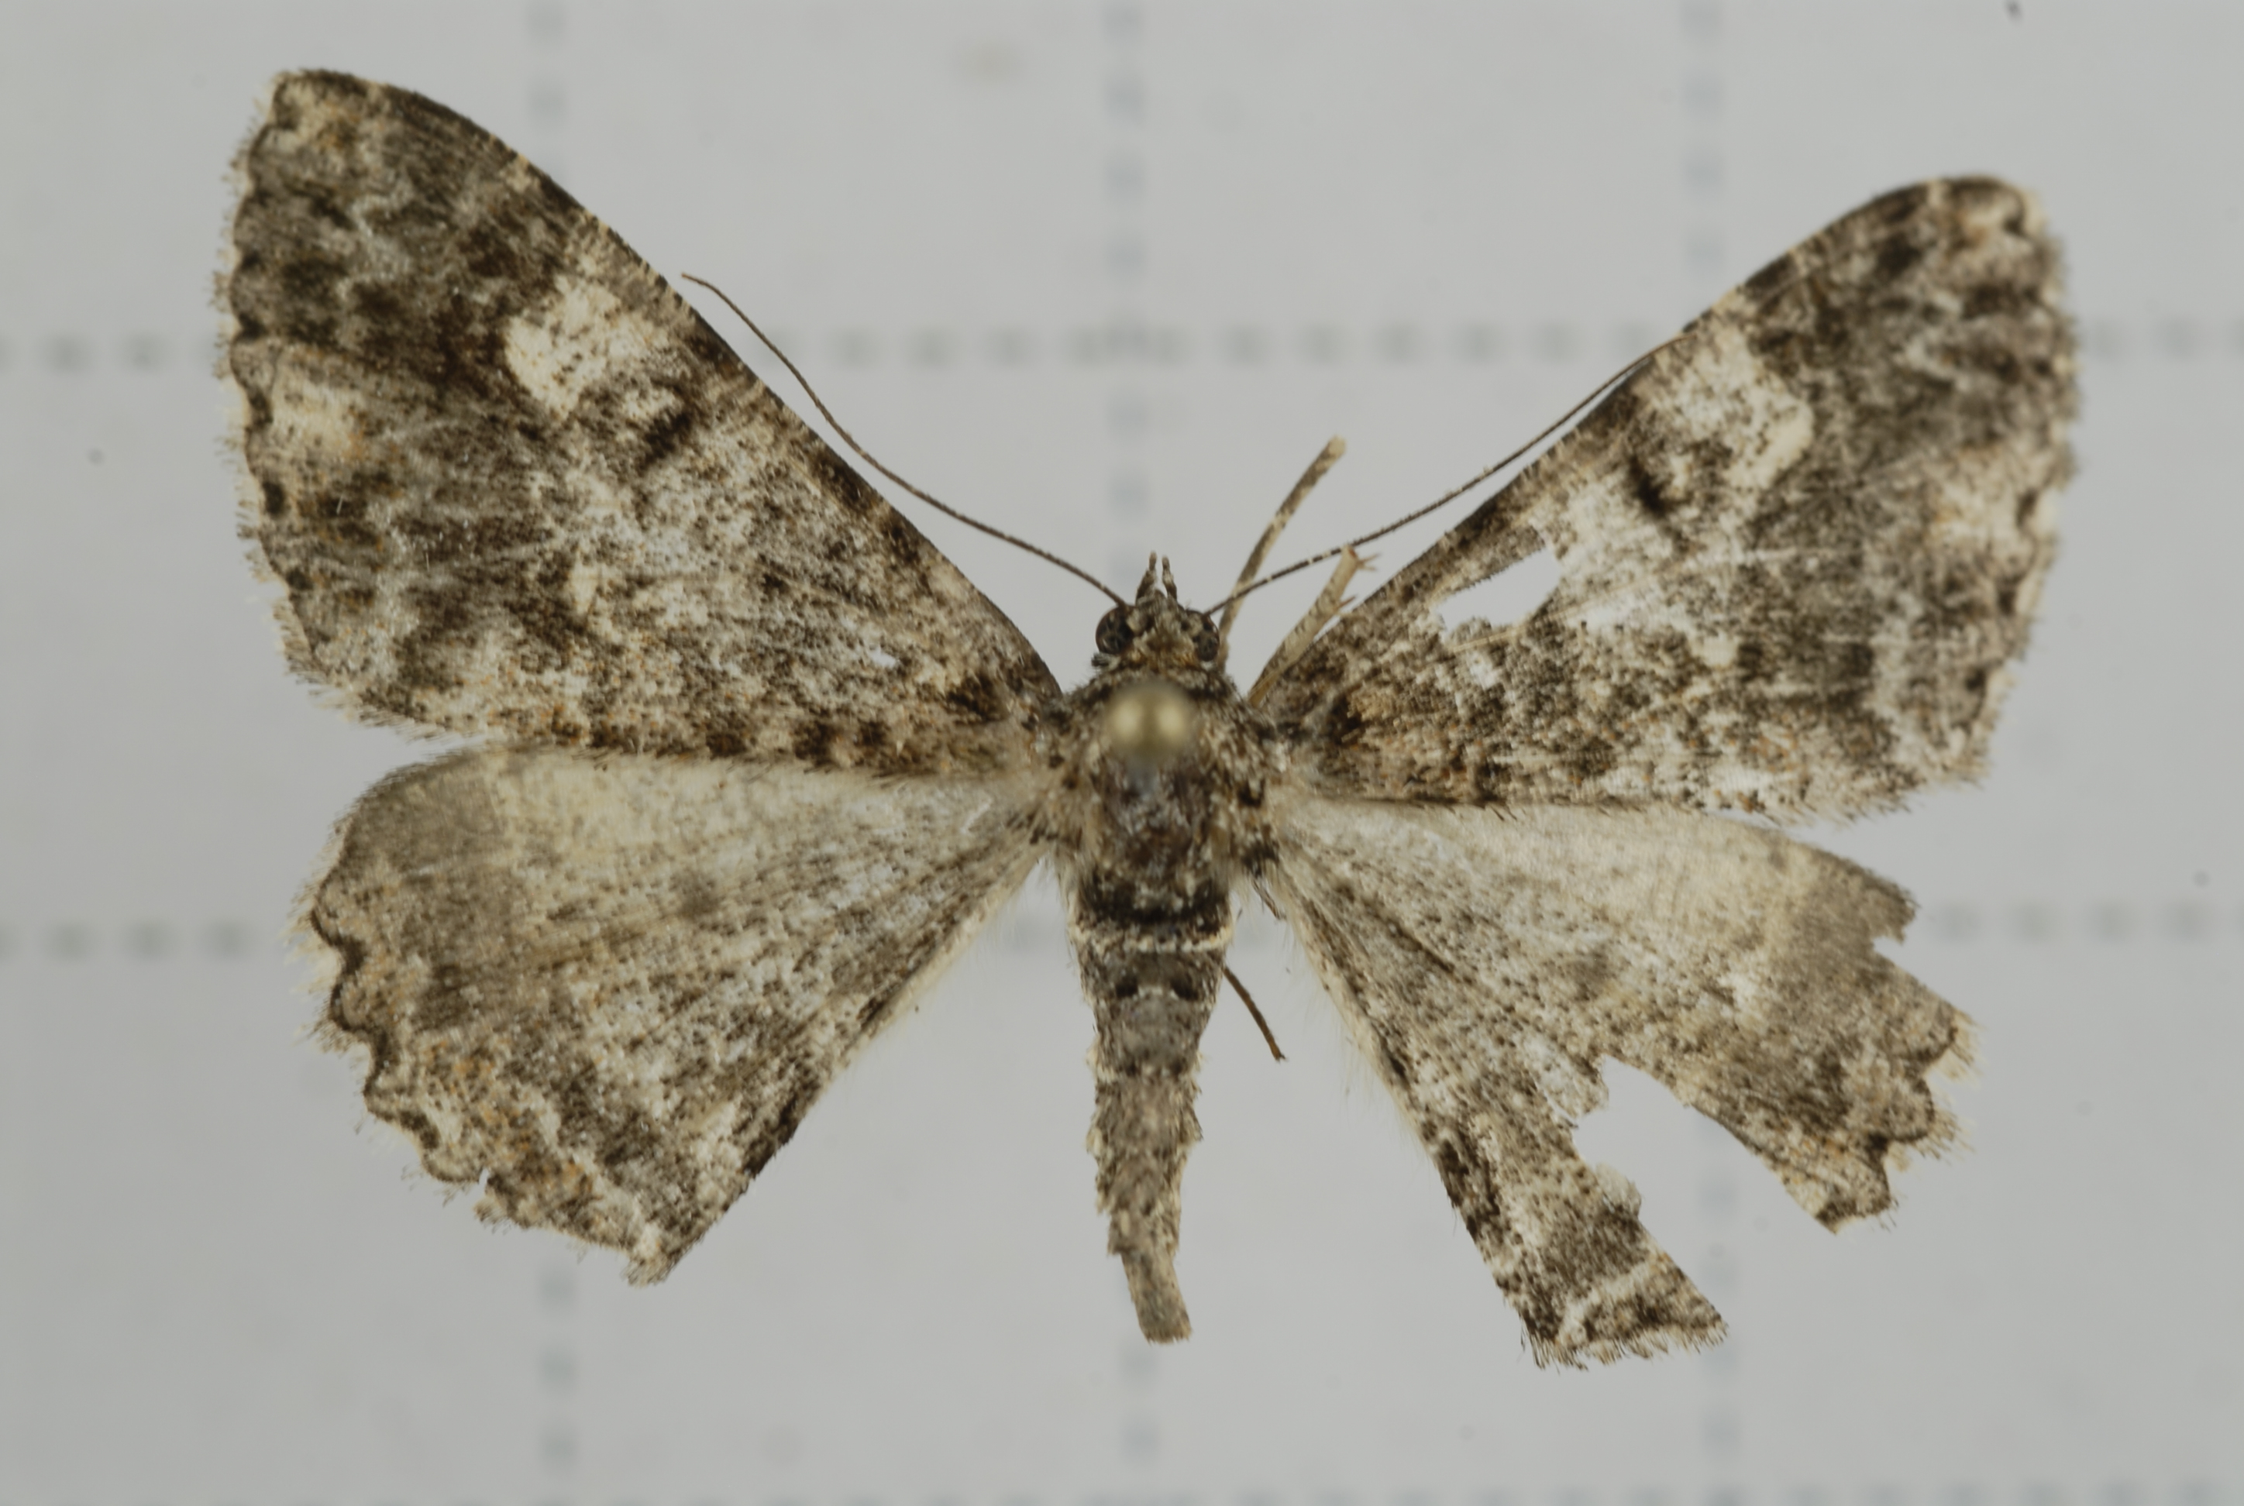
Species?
Alcis taiwanovariegata
